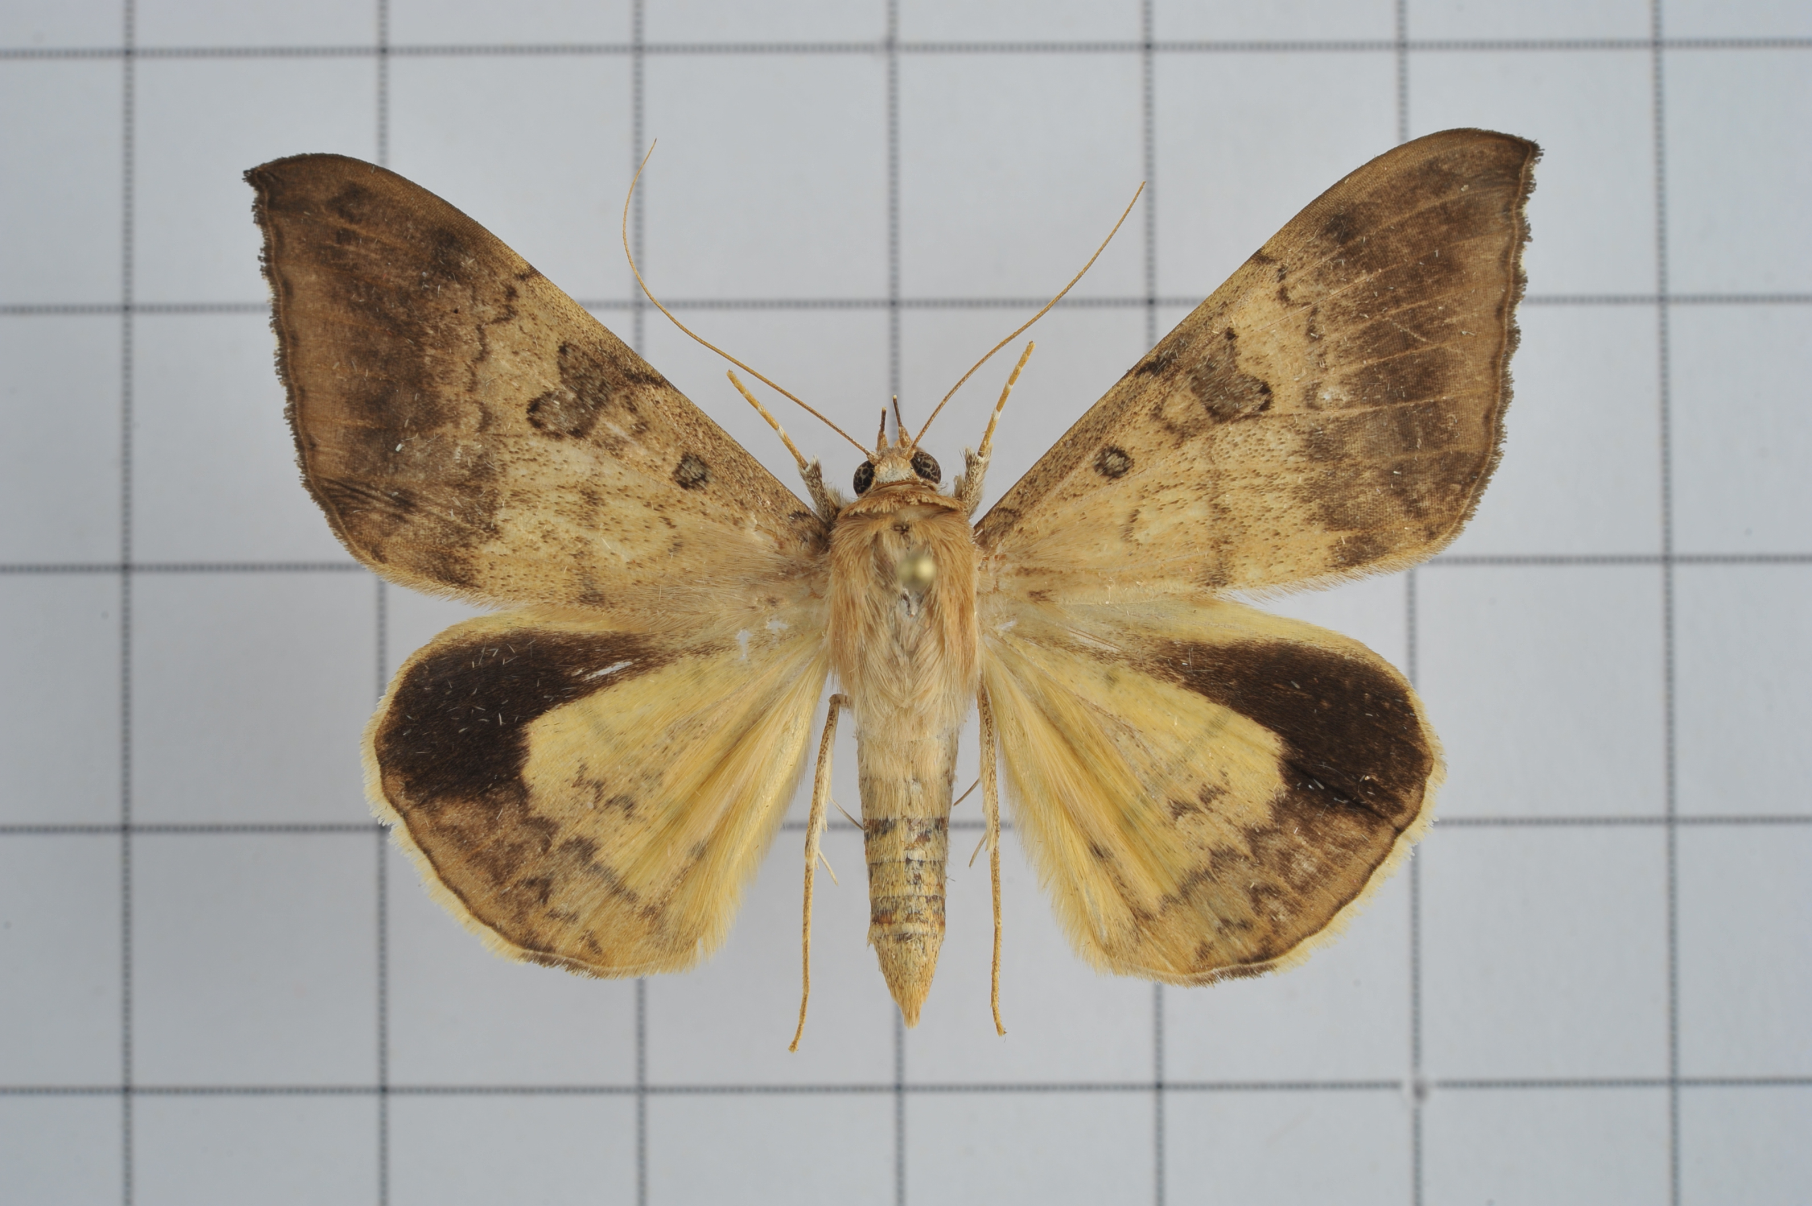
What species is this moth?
Oxyodes scrobiculata
